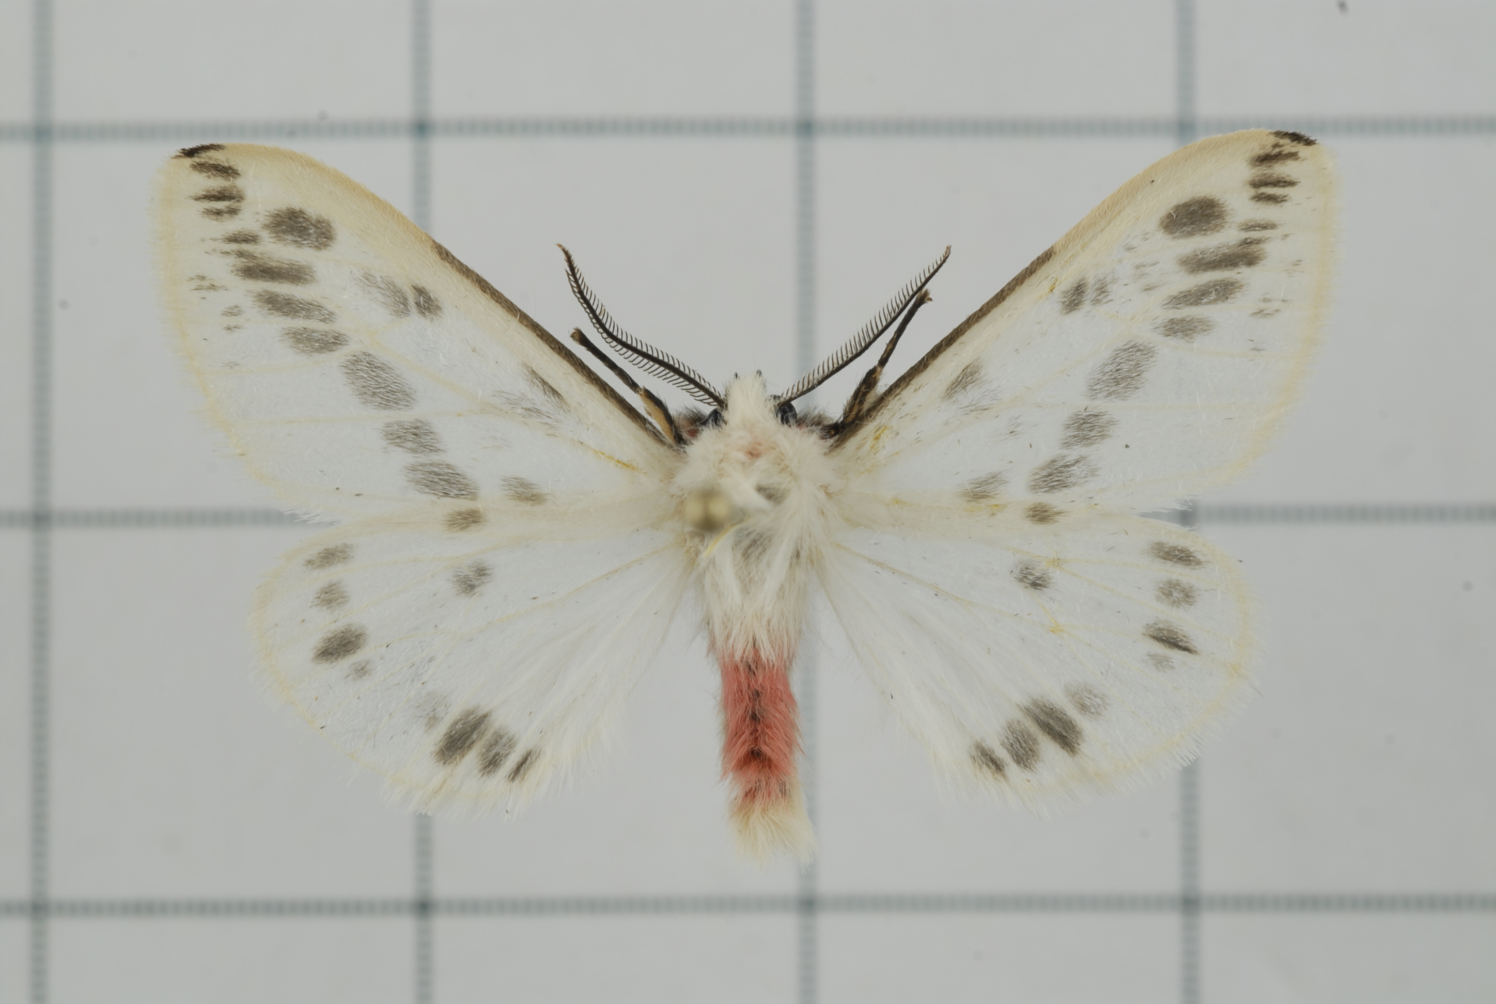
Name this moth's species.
Lemyra nigricosta
